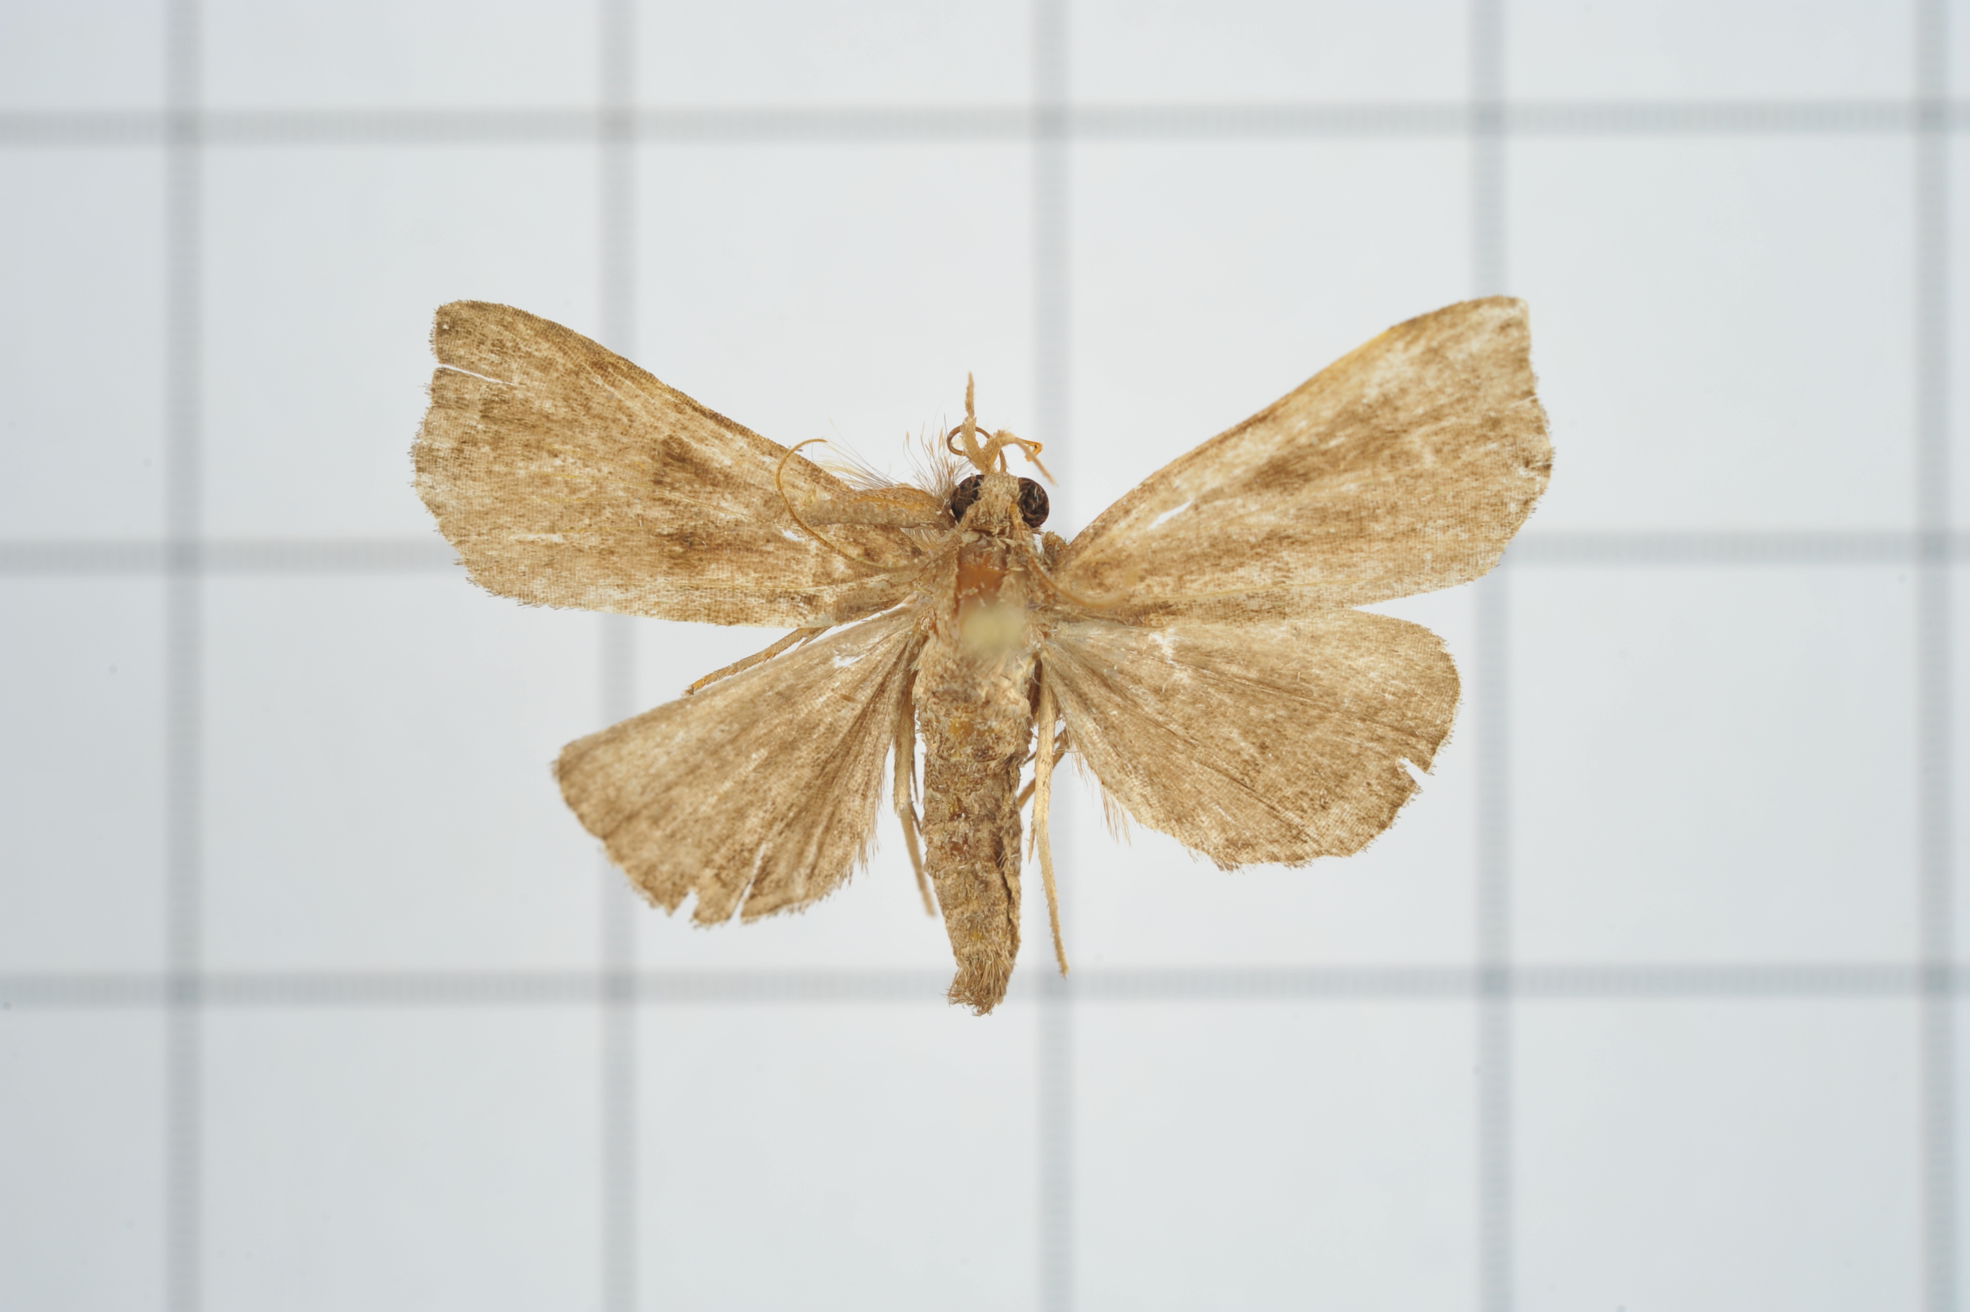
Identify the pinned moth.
Hipoepa fractalis
